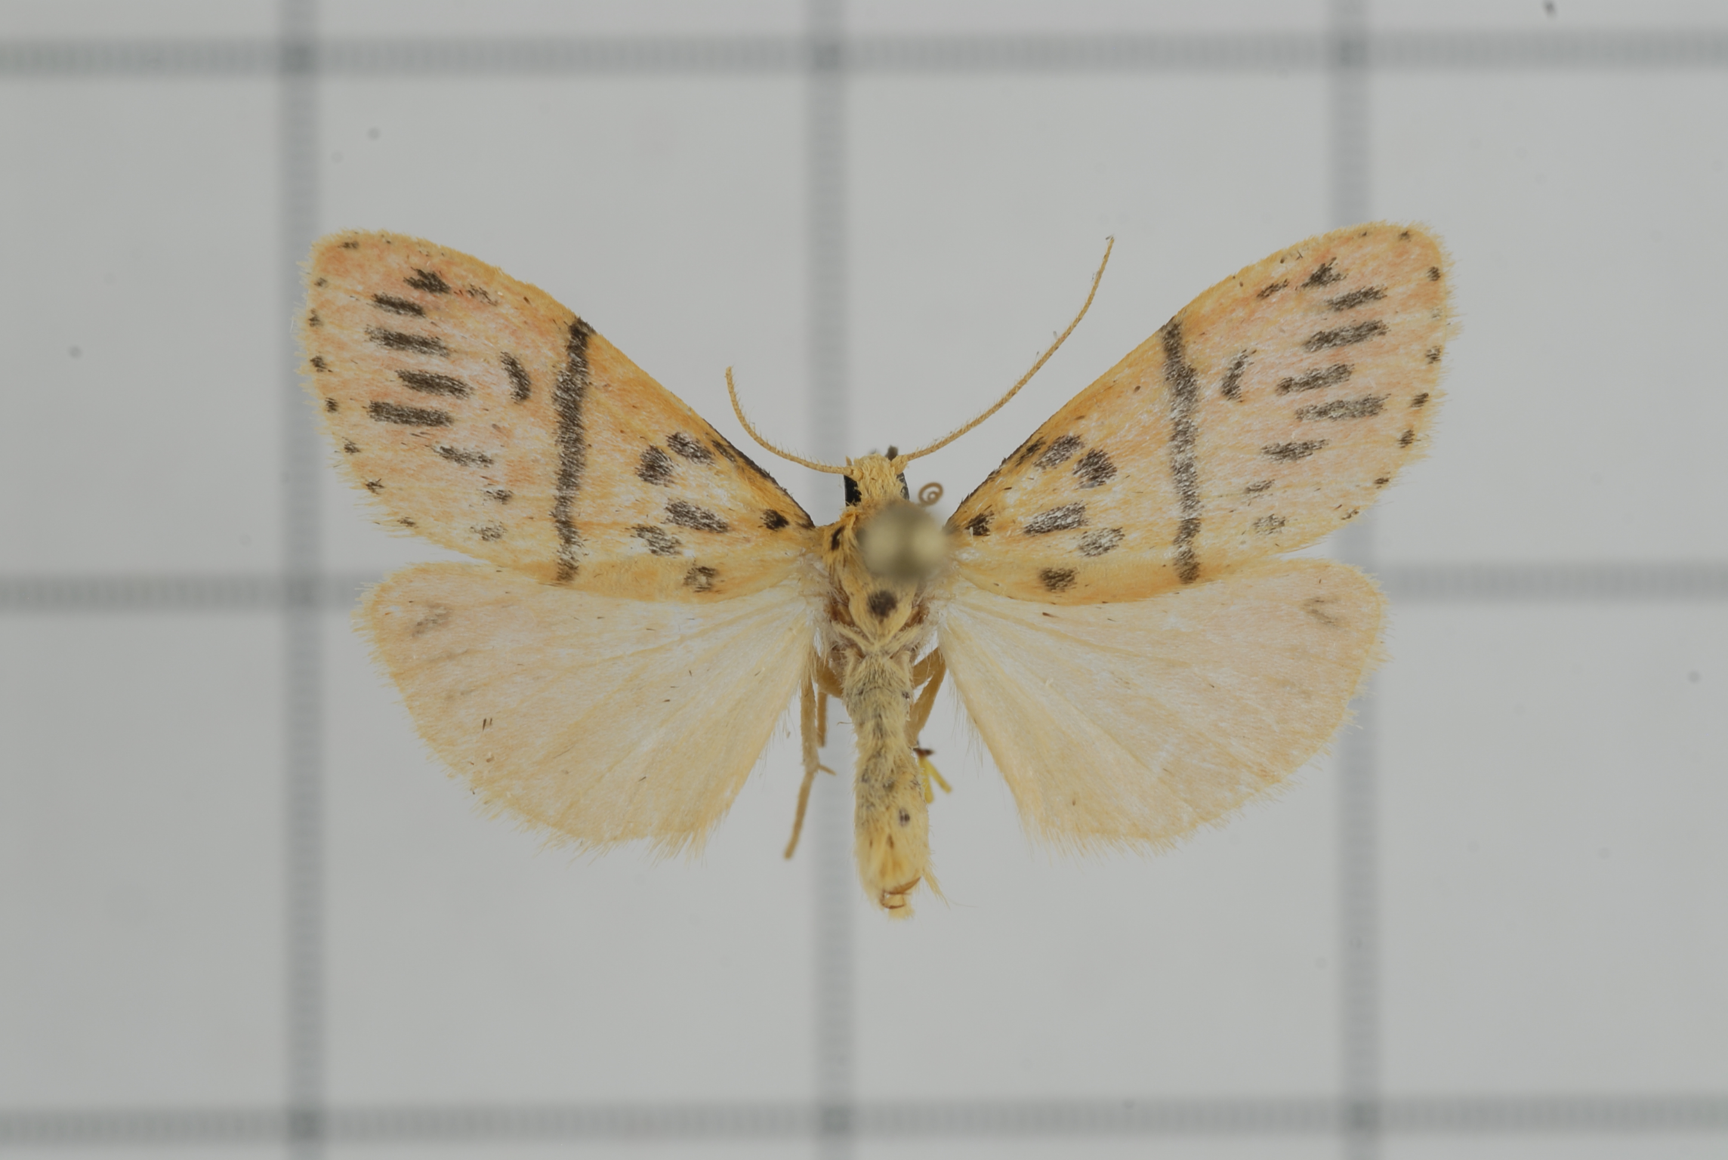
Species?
Miltochrista acteola
